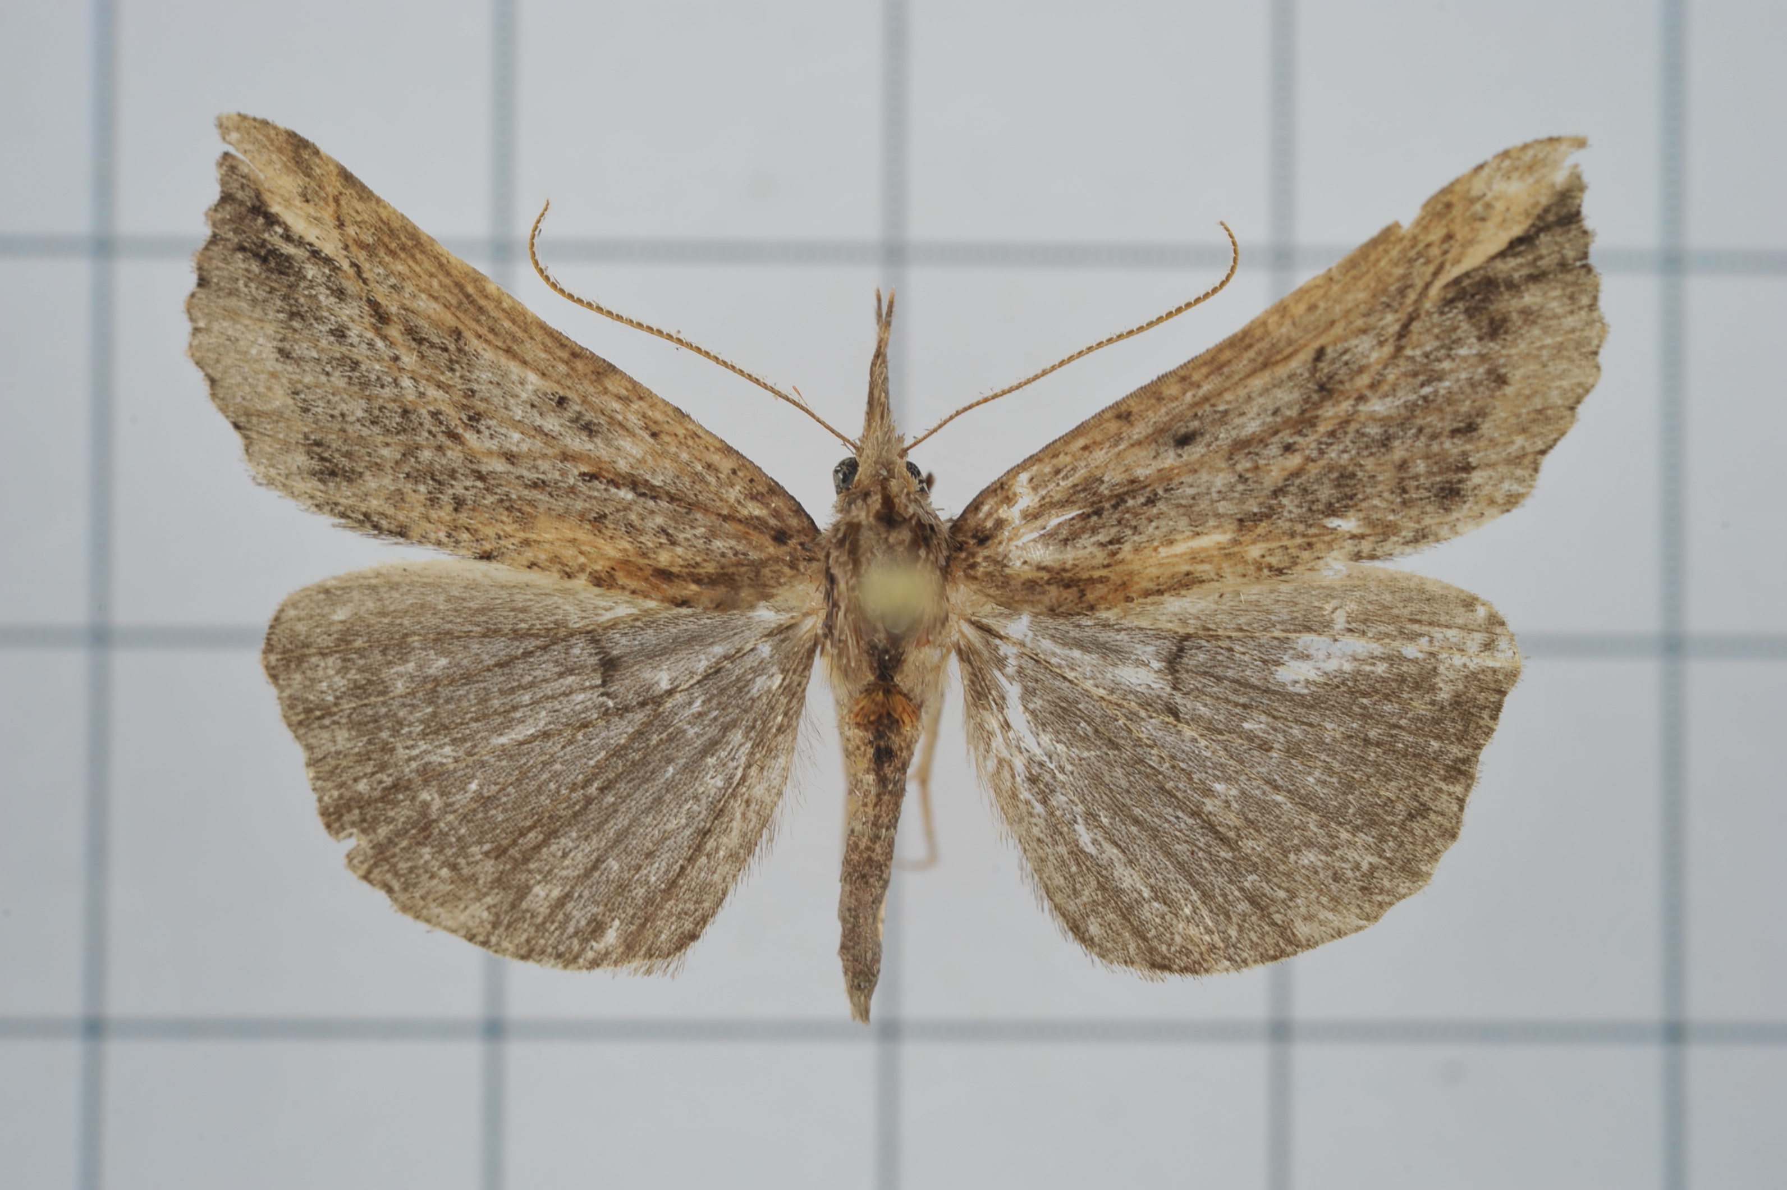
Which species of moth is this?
Hypena lignealis
